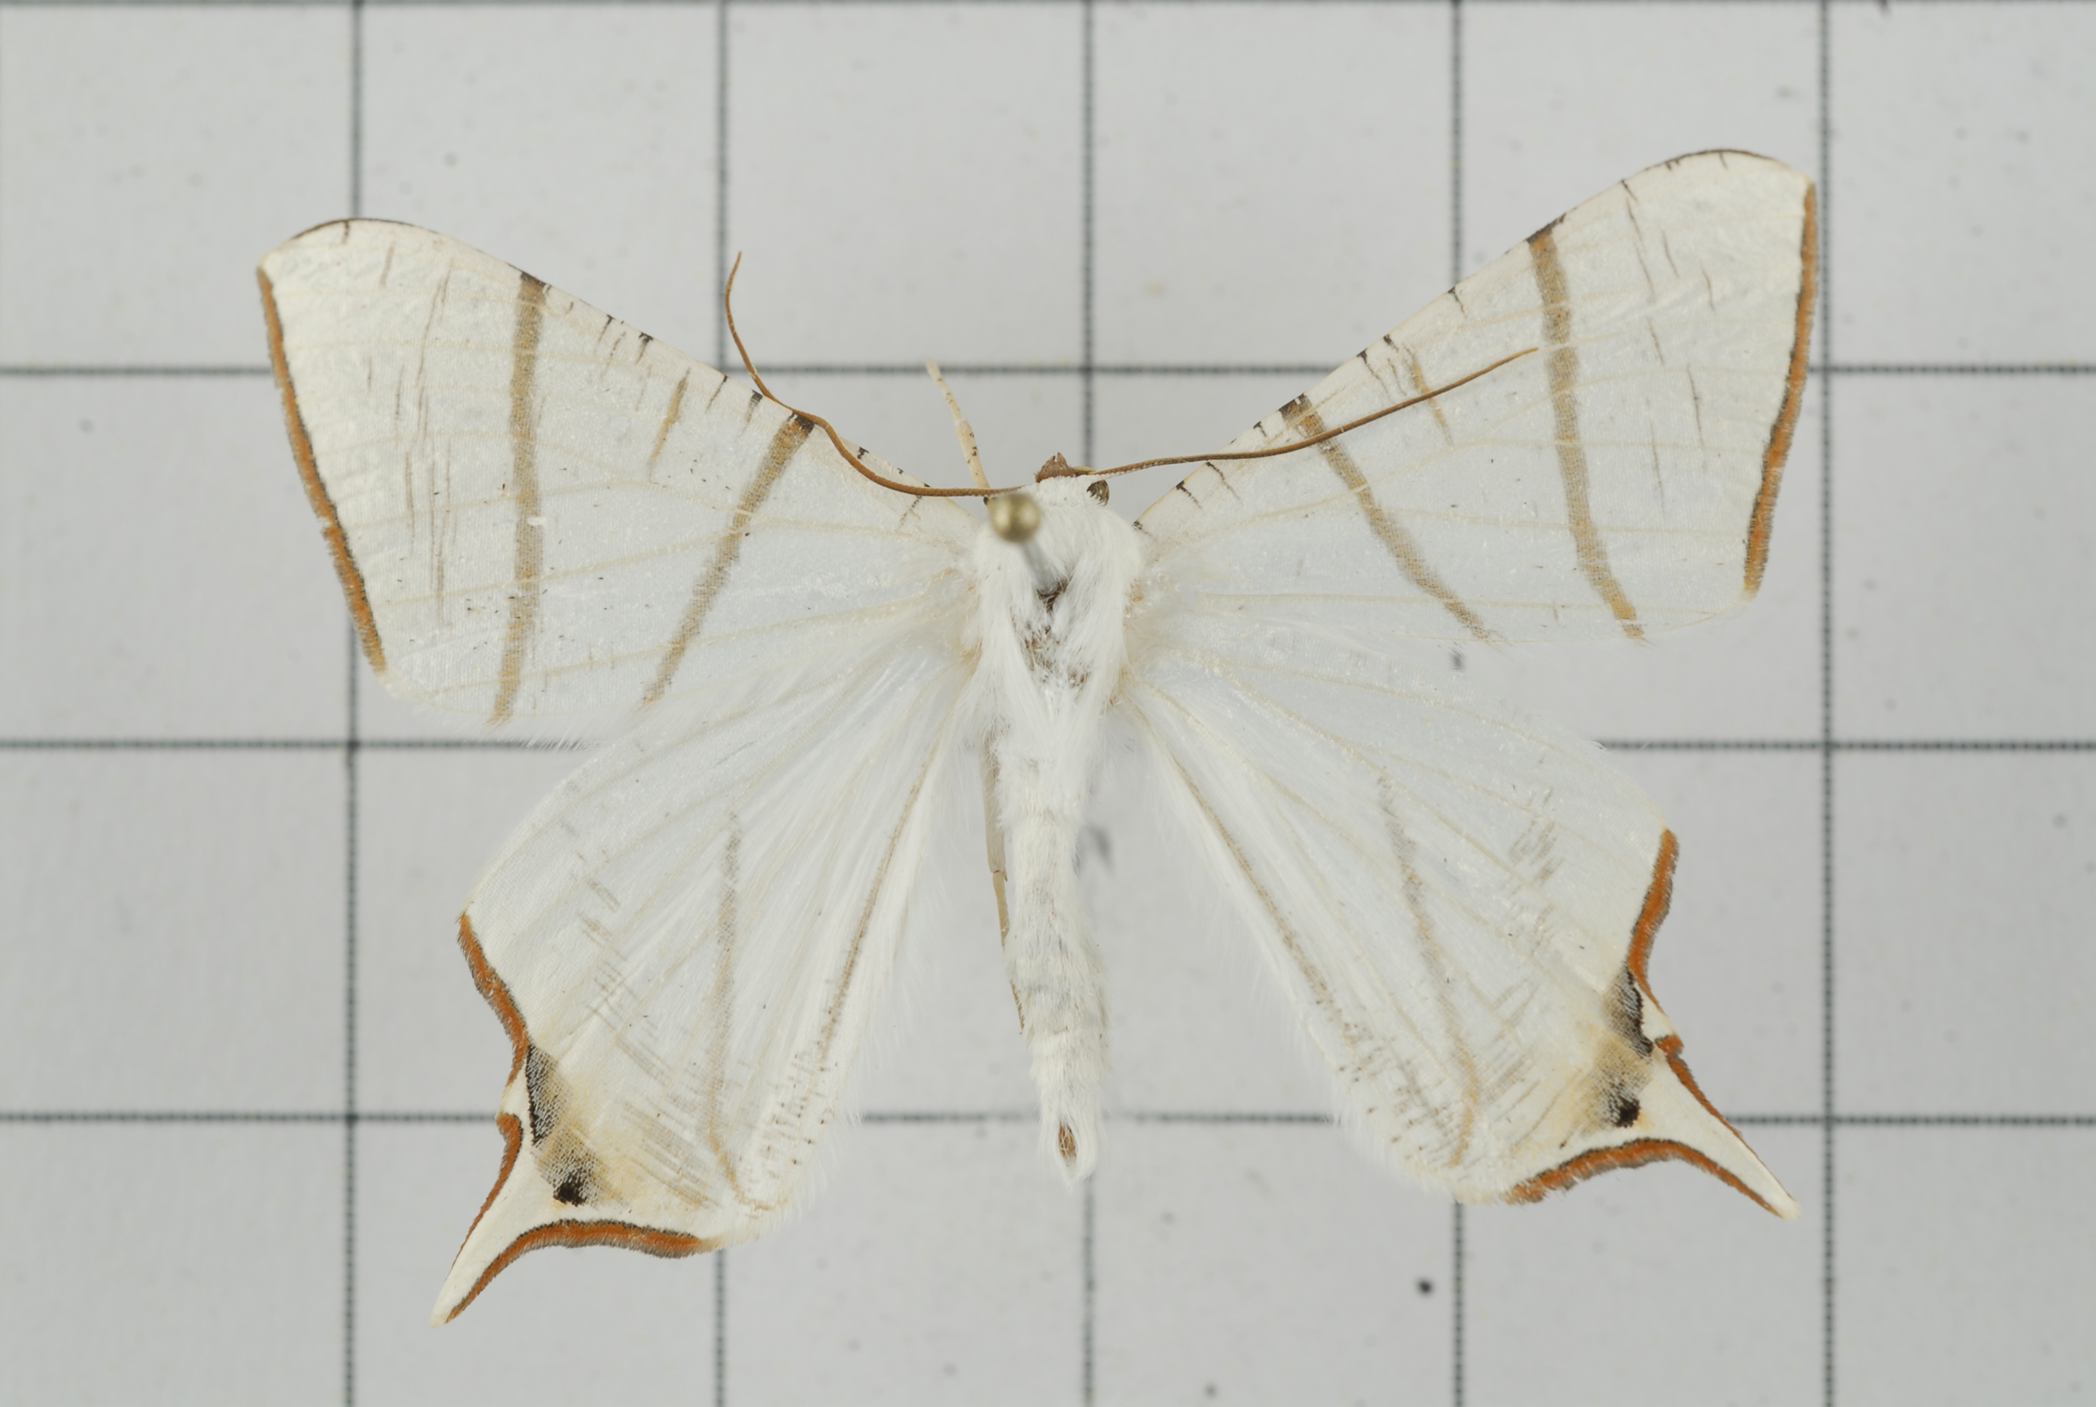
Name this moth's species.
Ourapteryx clara formosana
